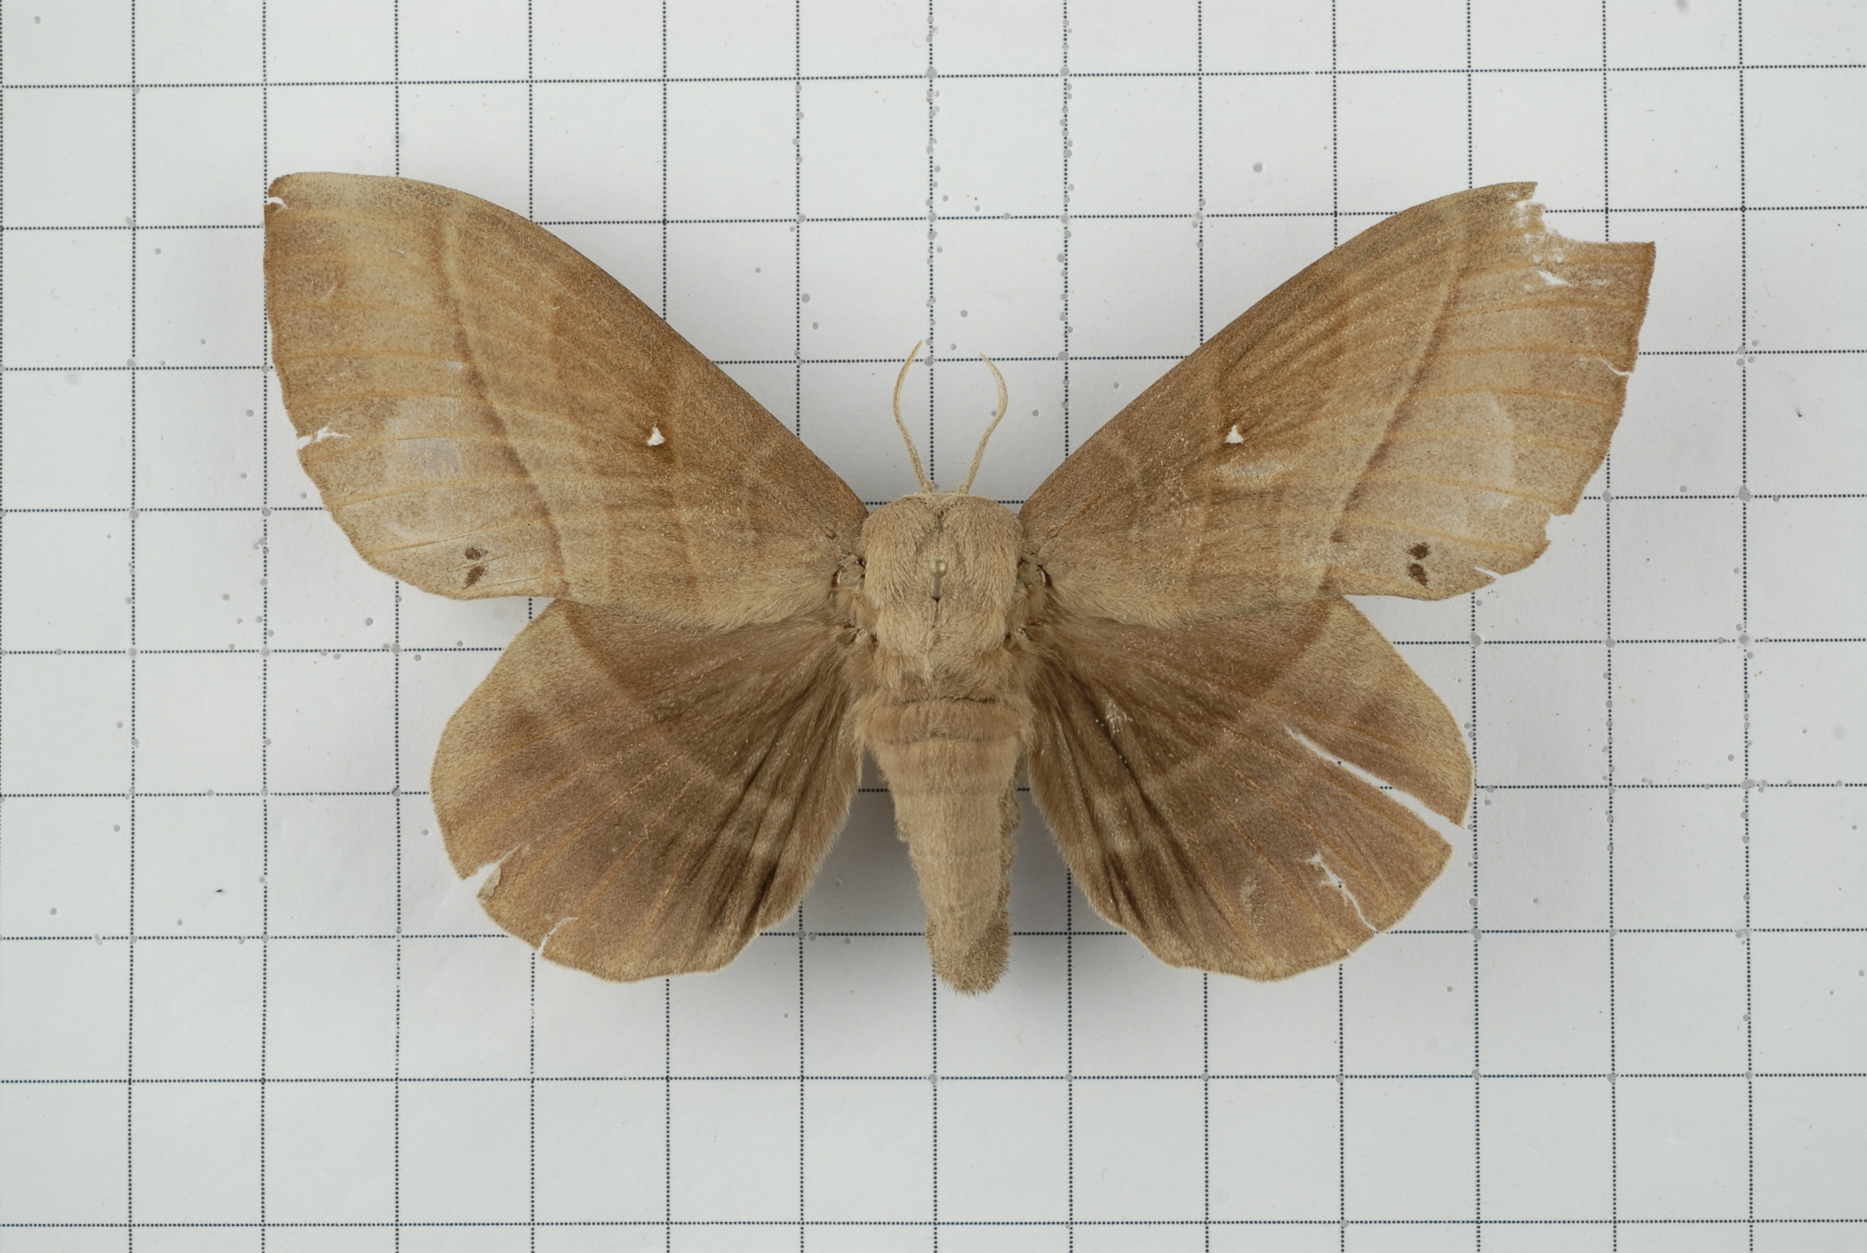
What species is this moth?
Lebeda nobilis nobilis
